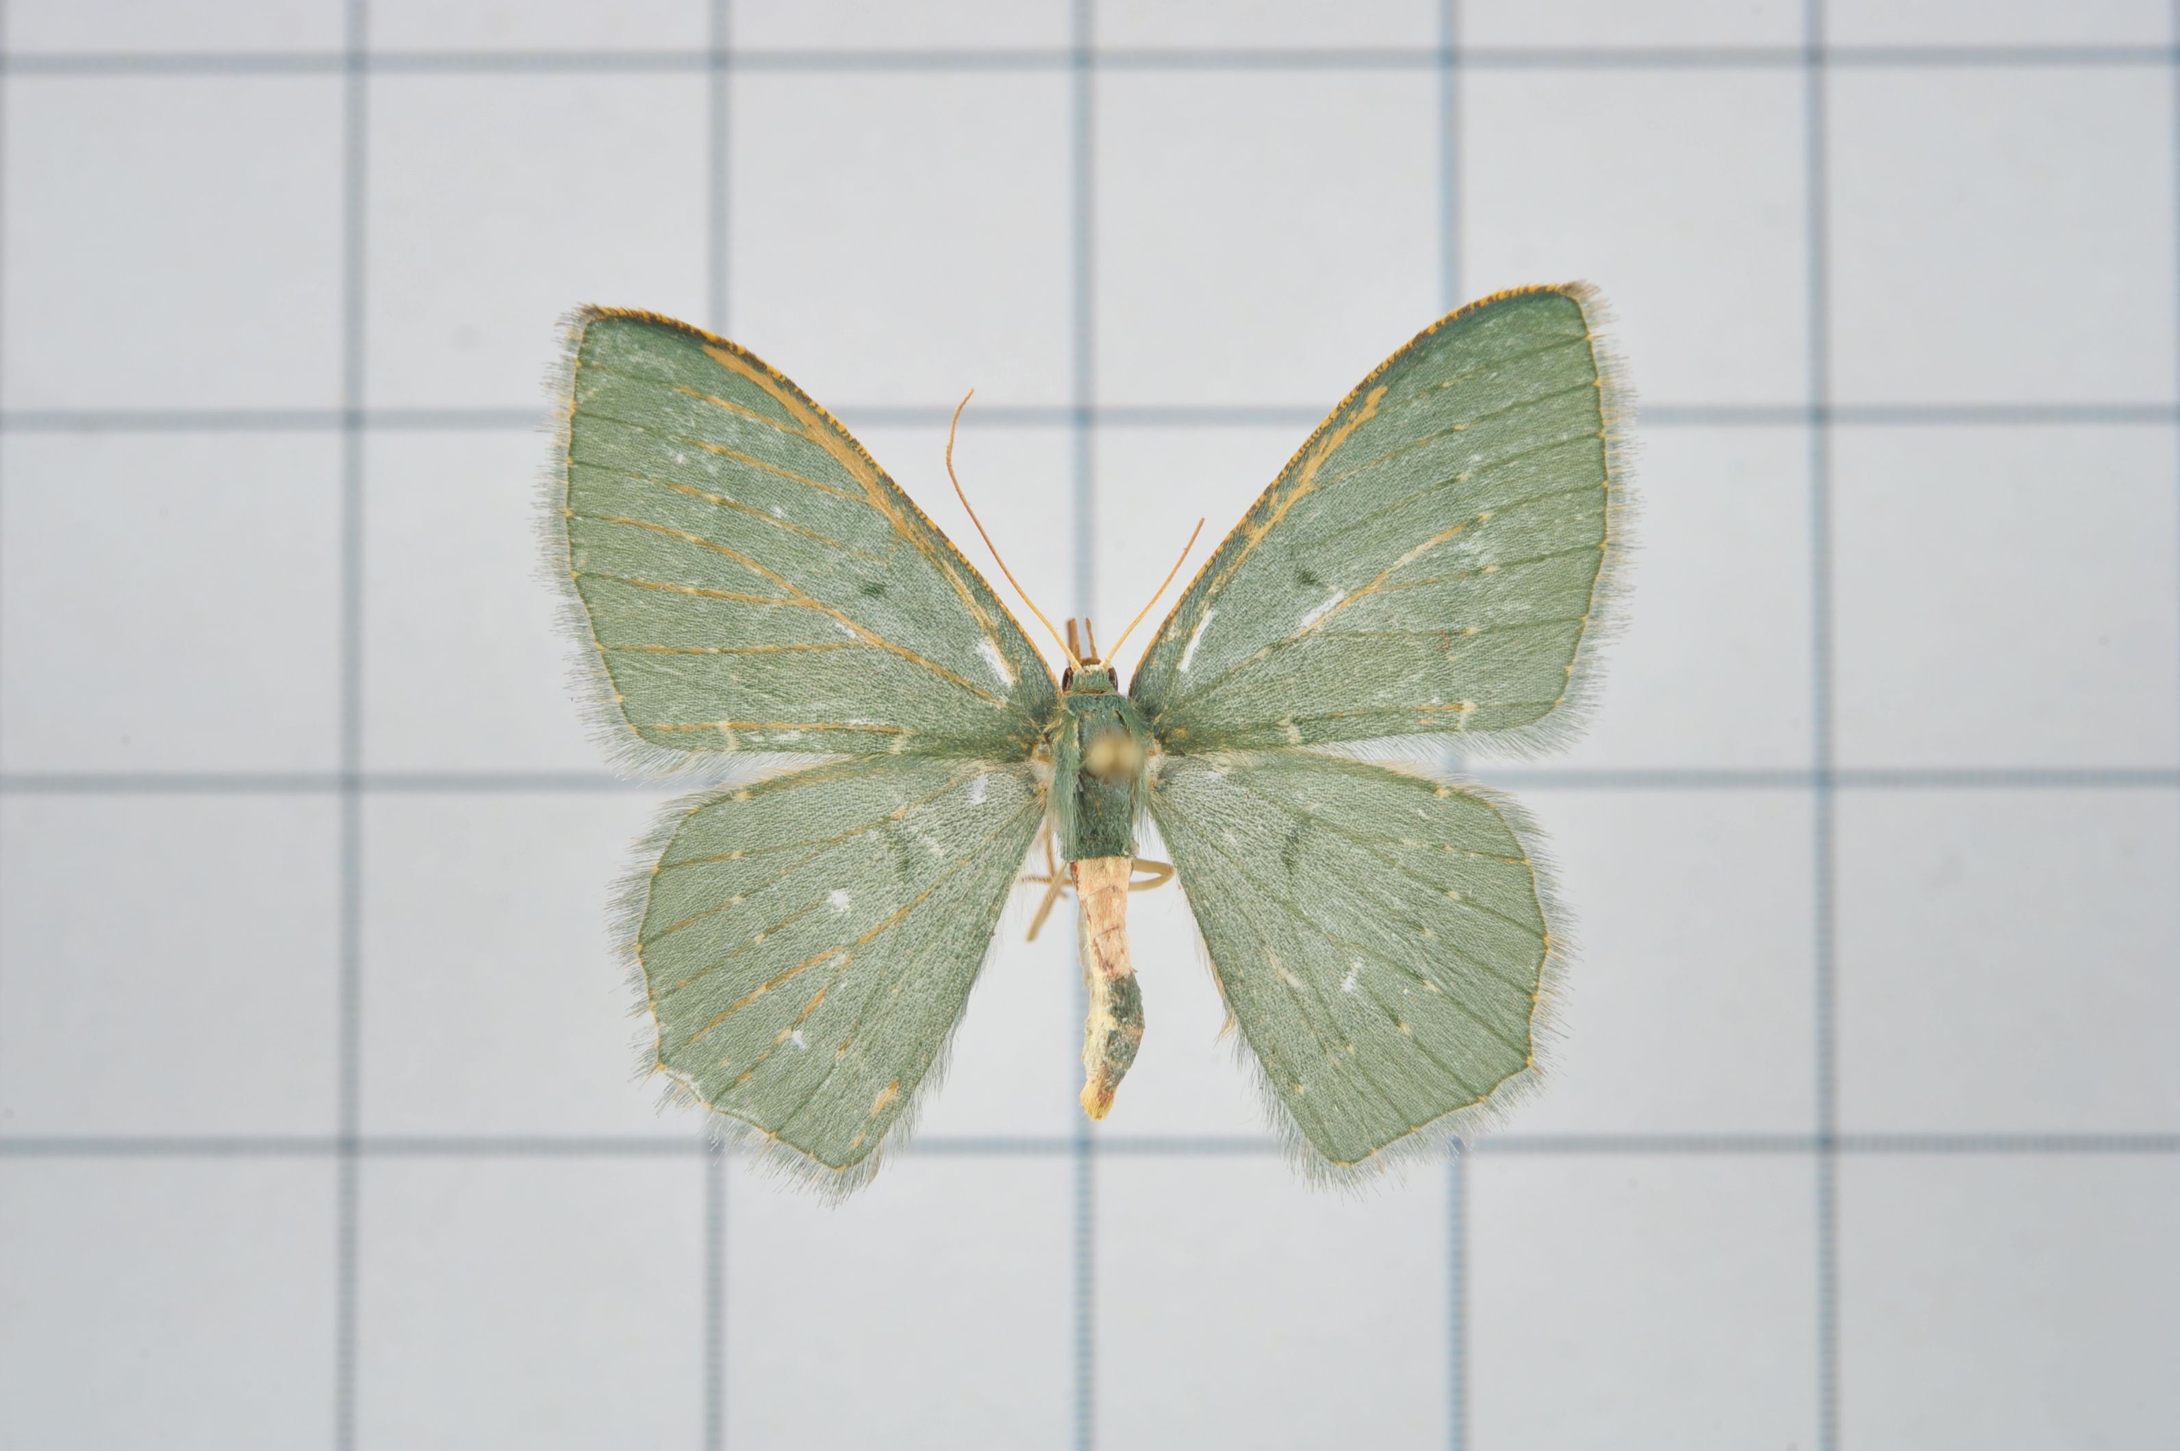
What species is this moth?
Chlorissa arcana
